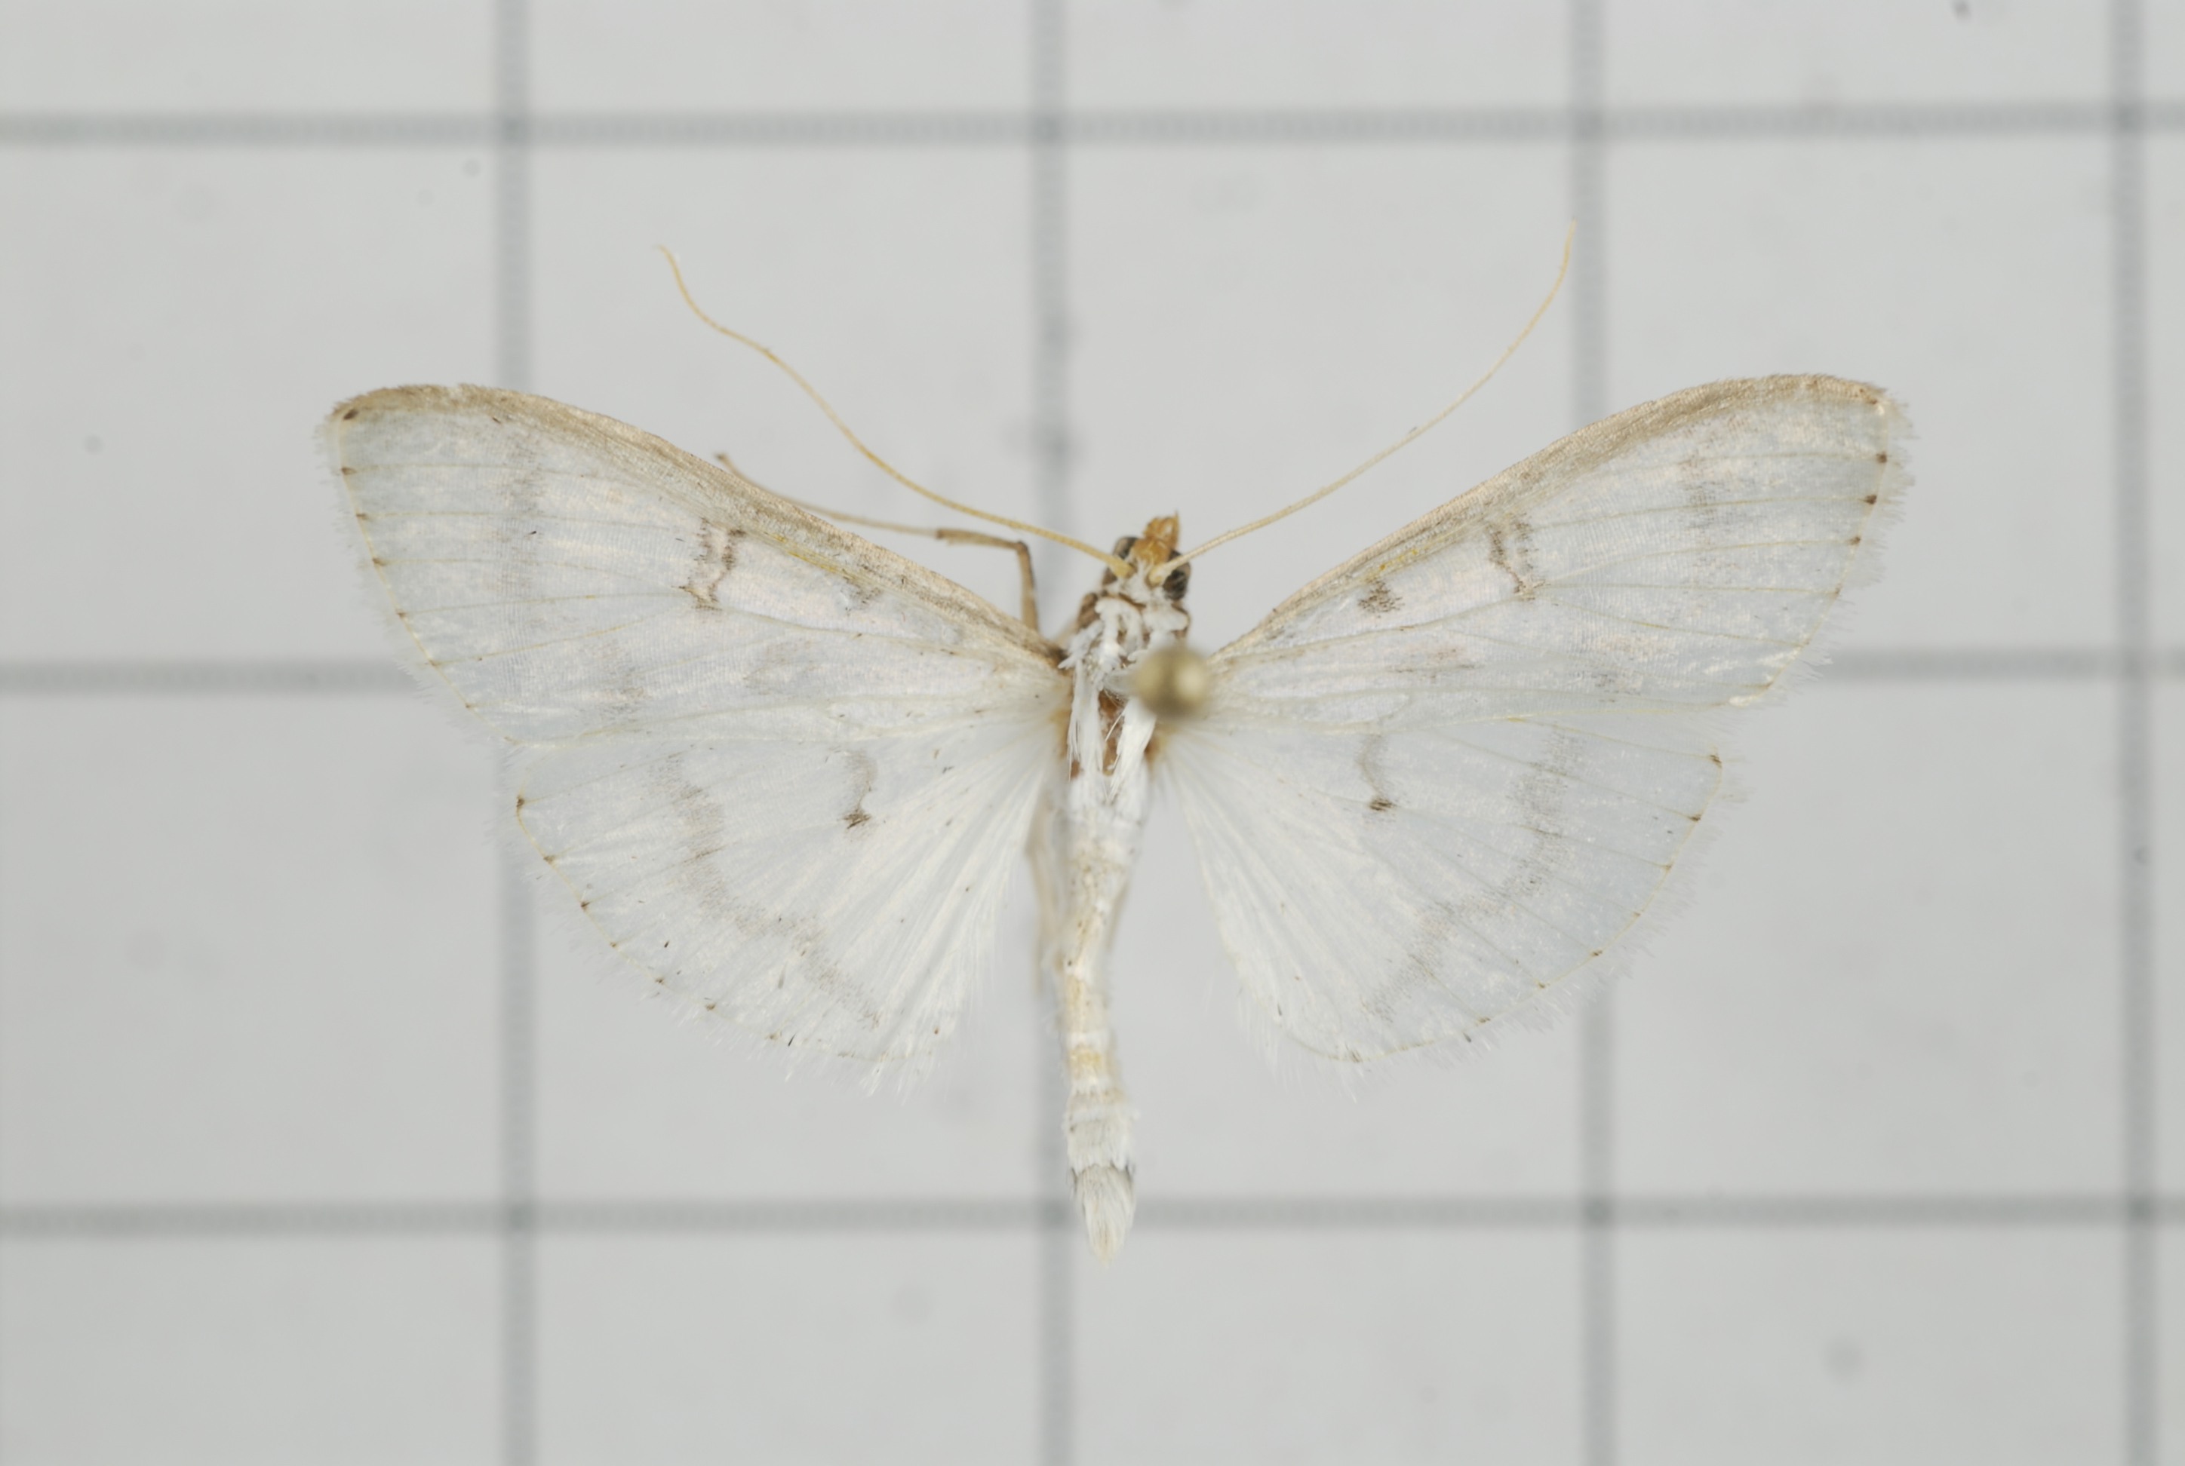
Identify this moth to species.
Palpita warrenalis
